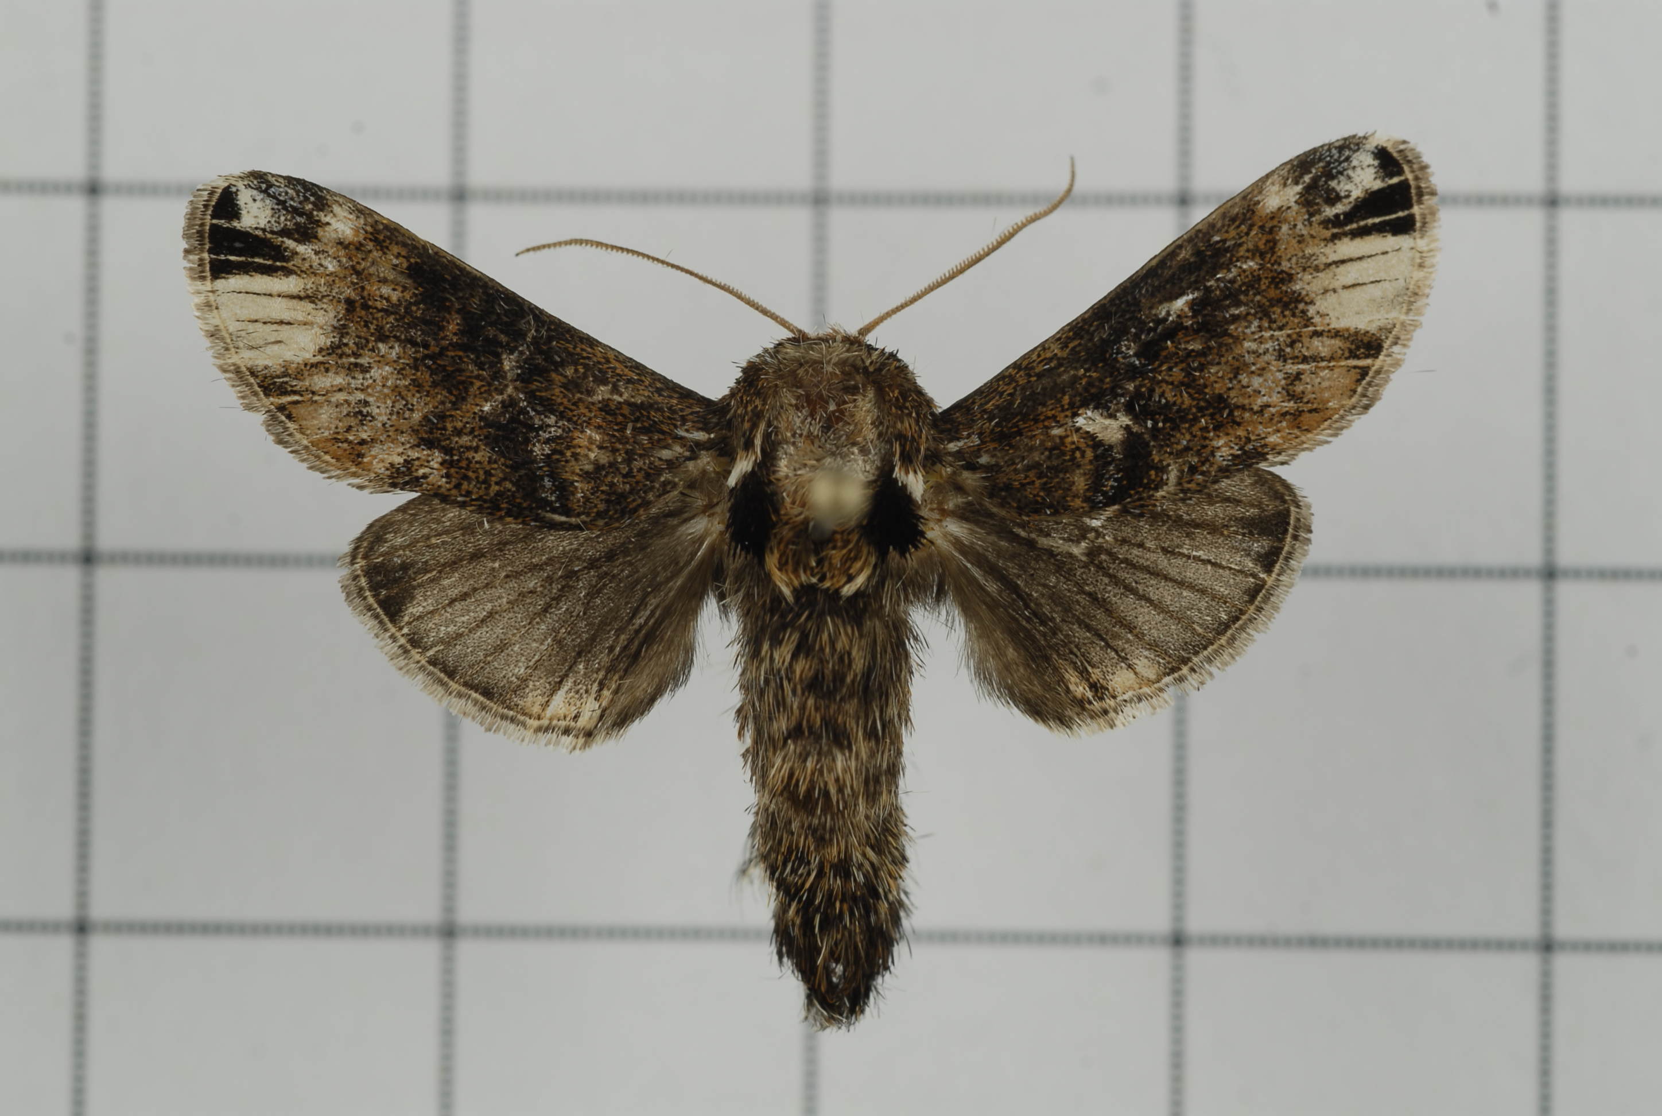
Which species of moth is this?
Belippa horrida
